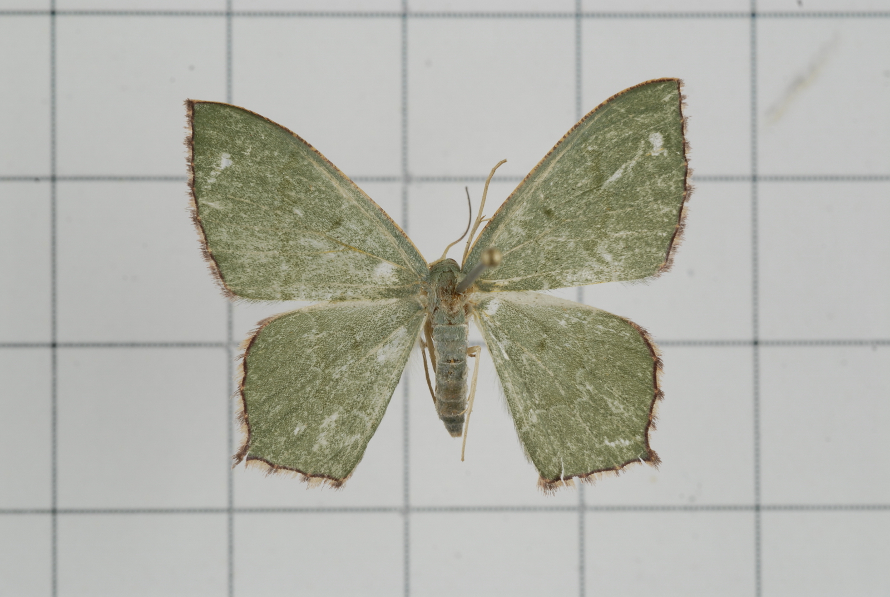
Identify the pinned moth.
Maxates rufolimbata
